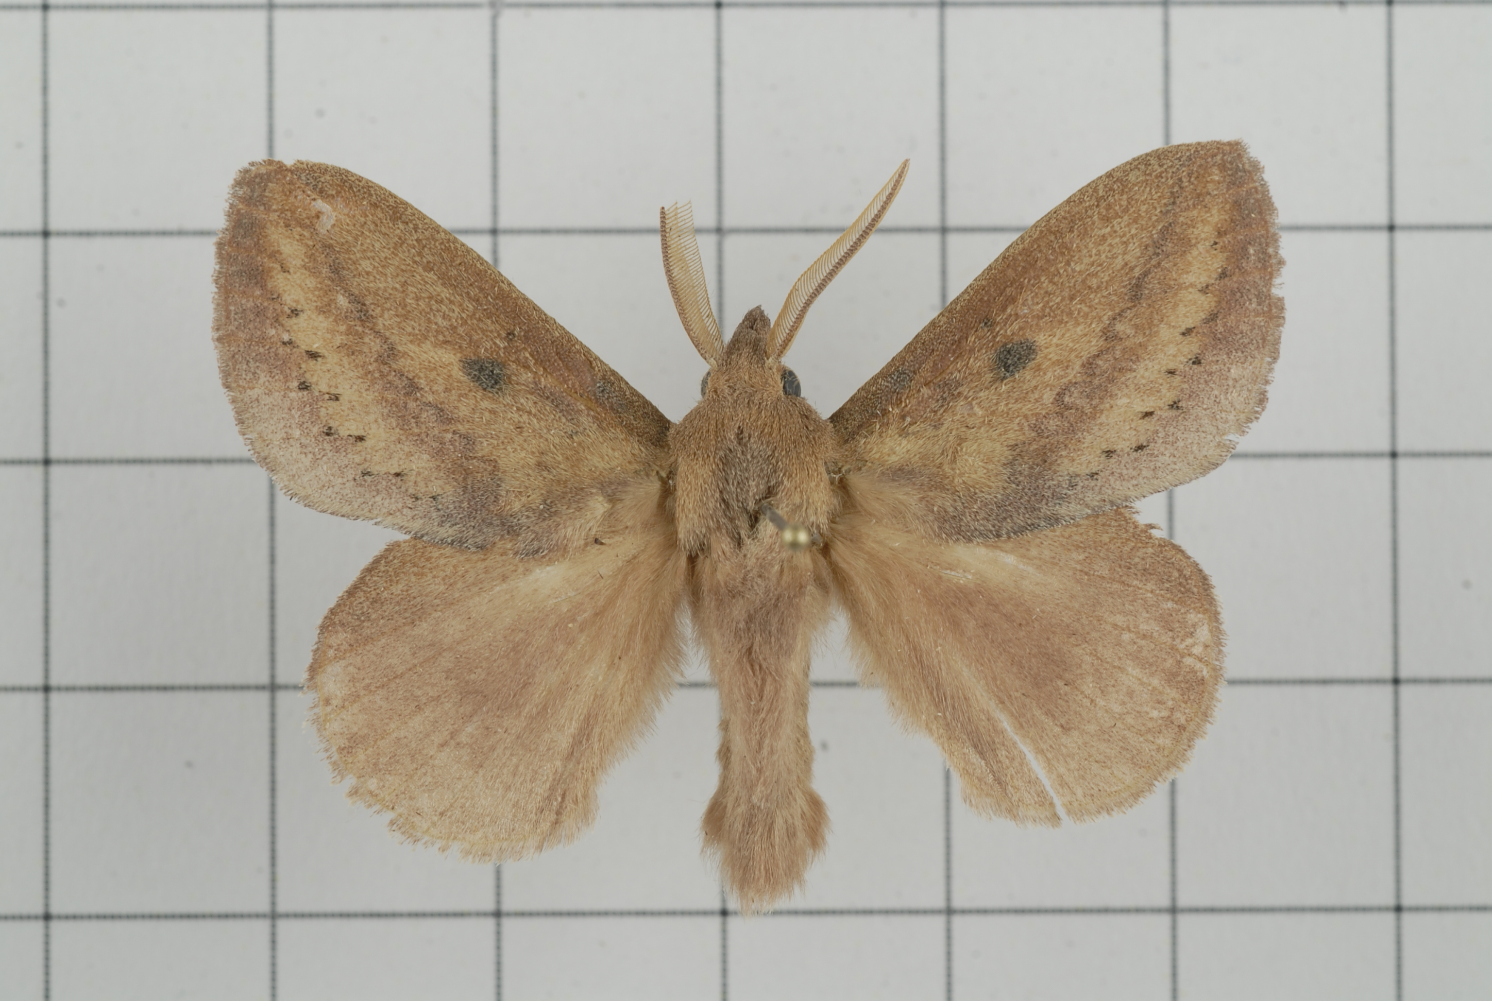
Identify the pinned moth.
Euthrix nigropuncta
